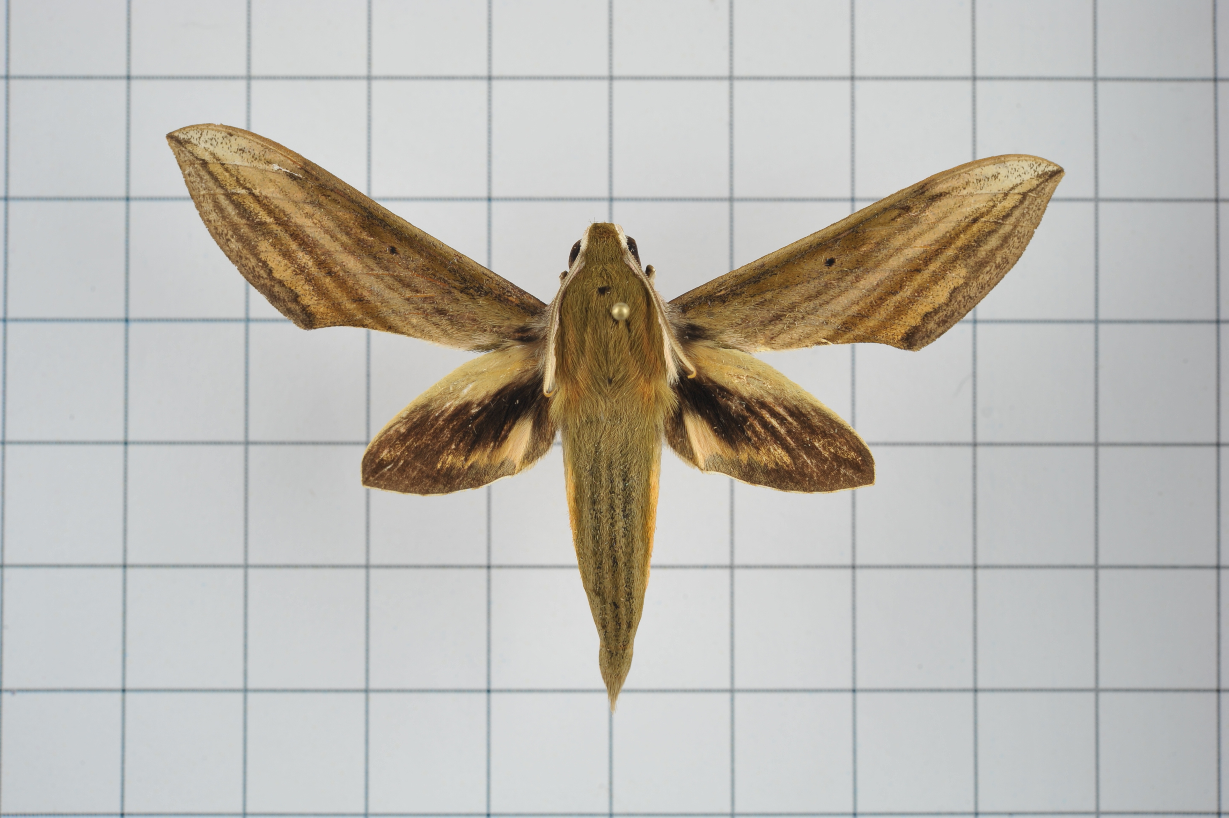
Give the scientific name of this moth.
Cechetra minor
